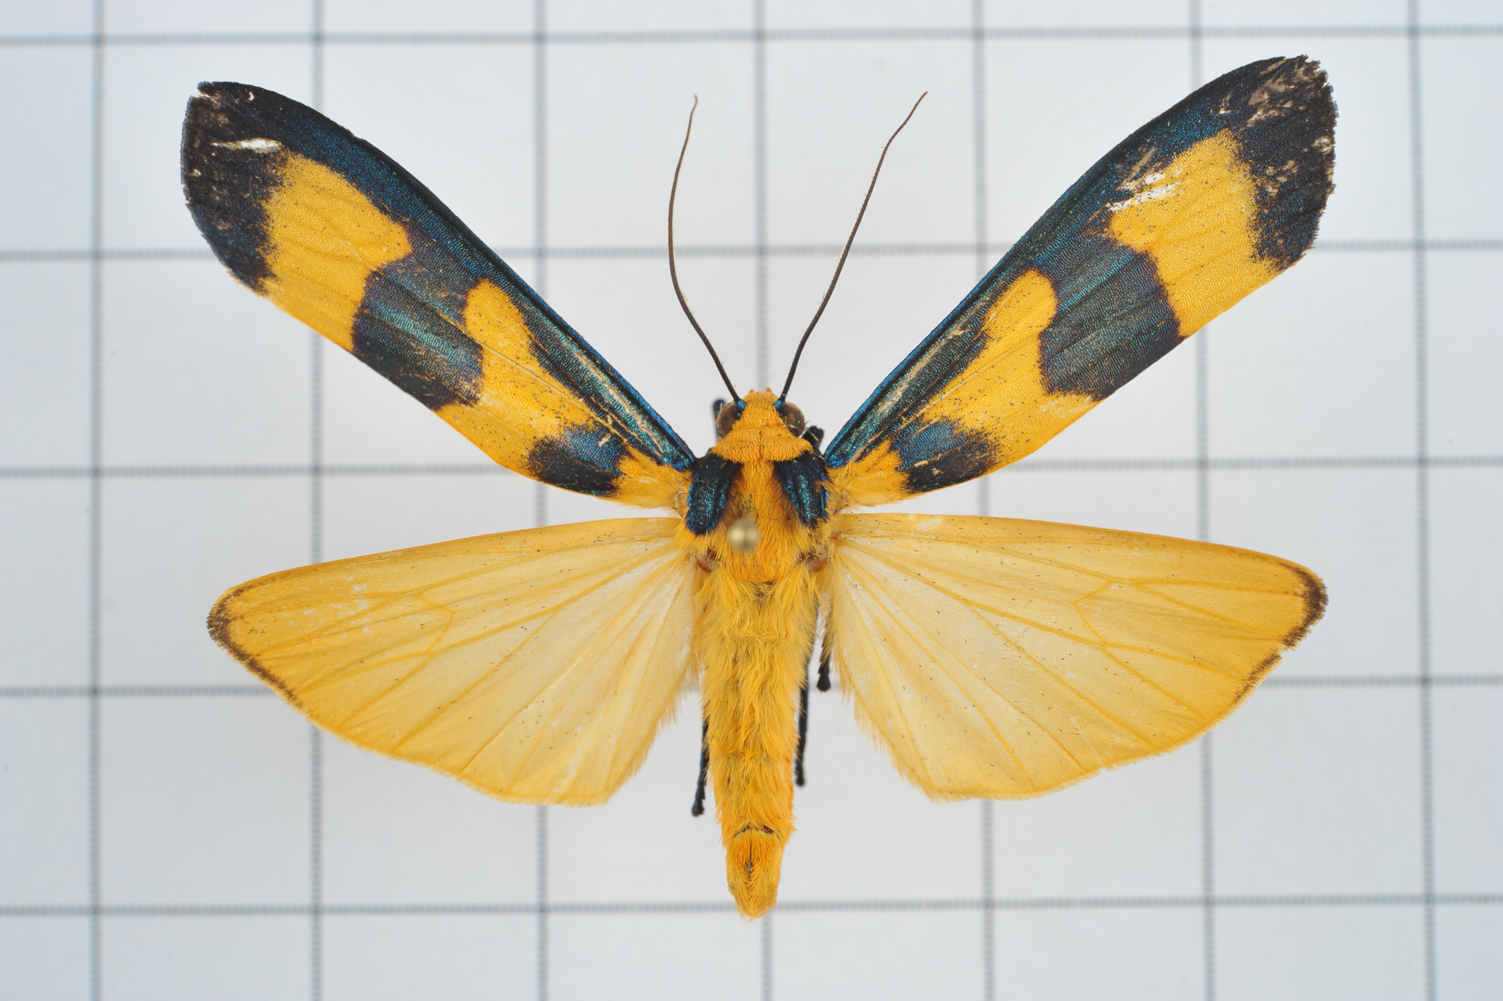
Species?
Chrysaeglia magnifica
